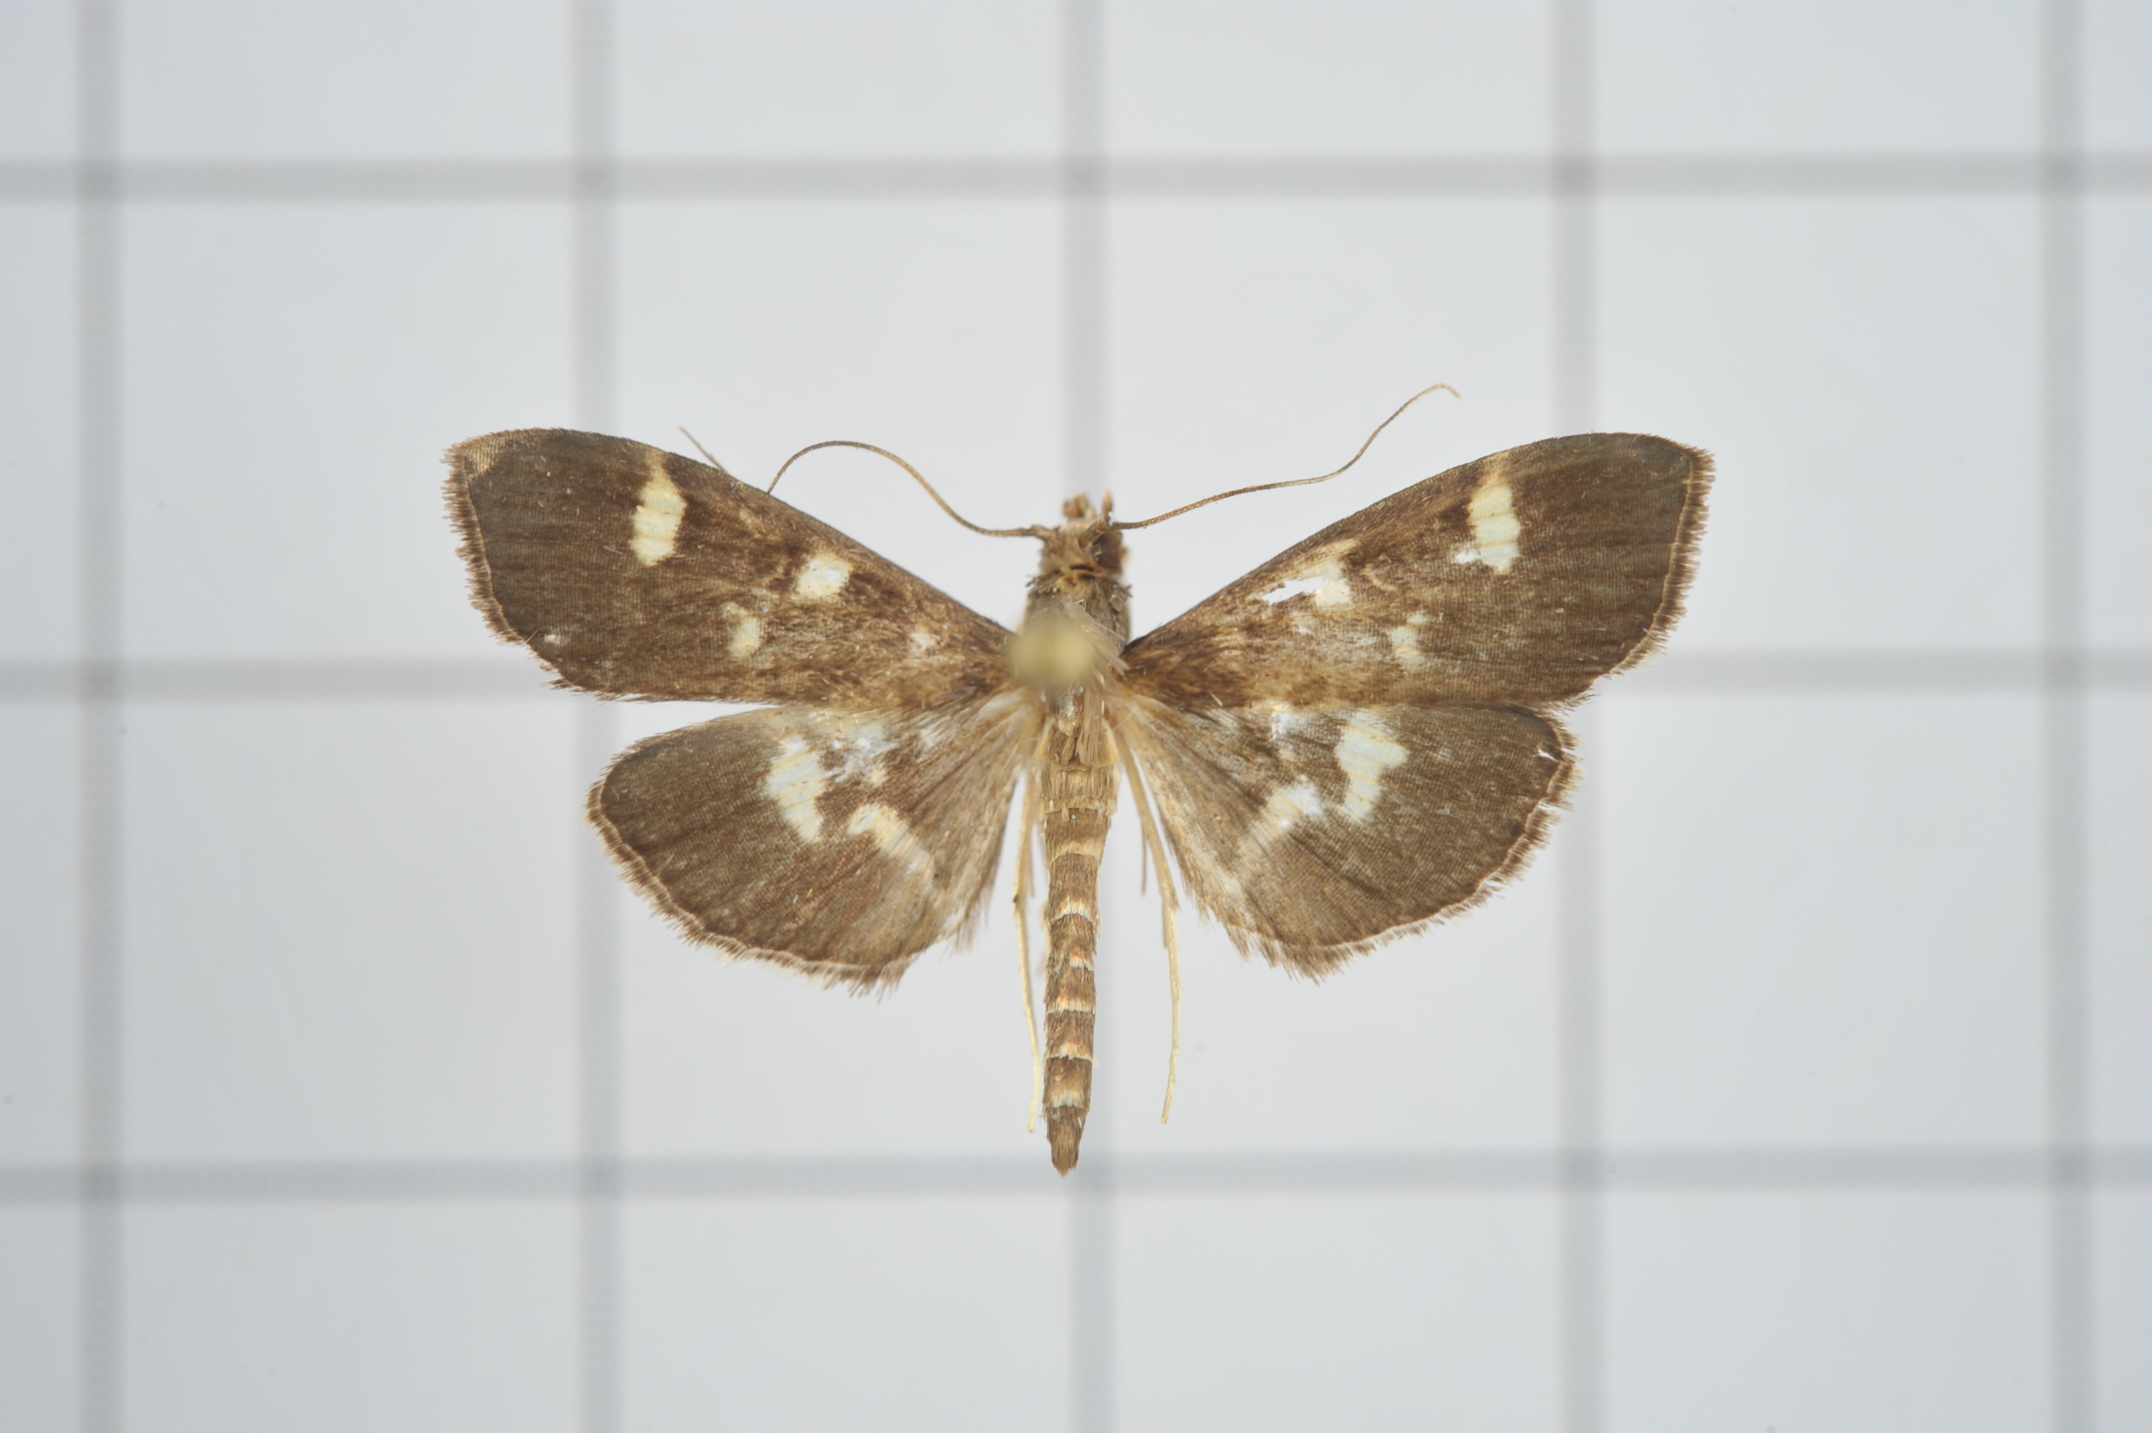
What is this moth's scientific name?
Herpetogramma luctuosalis
